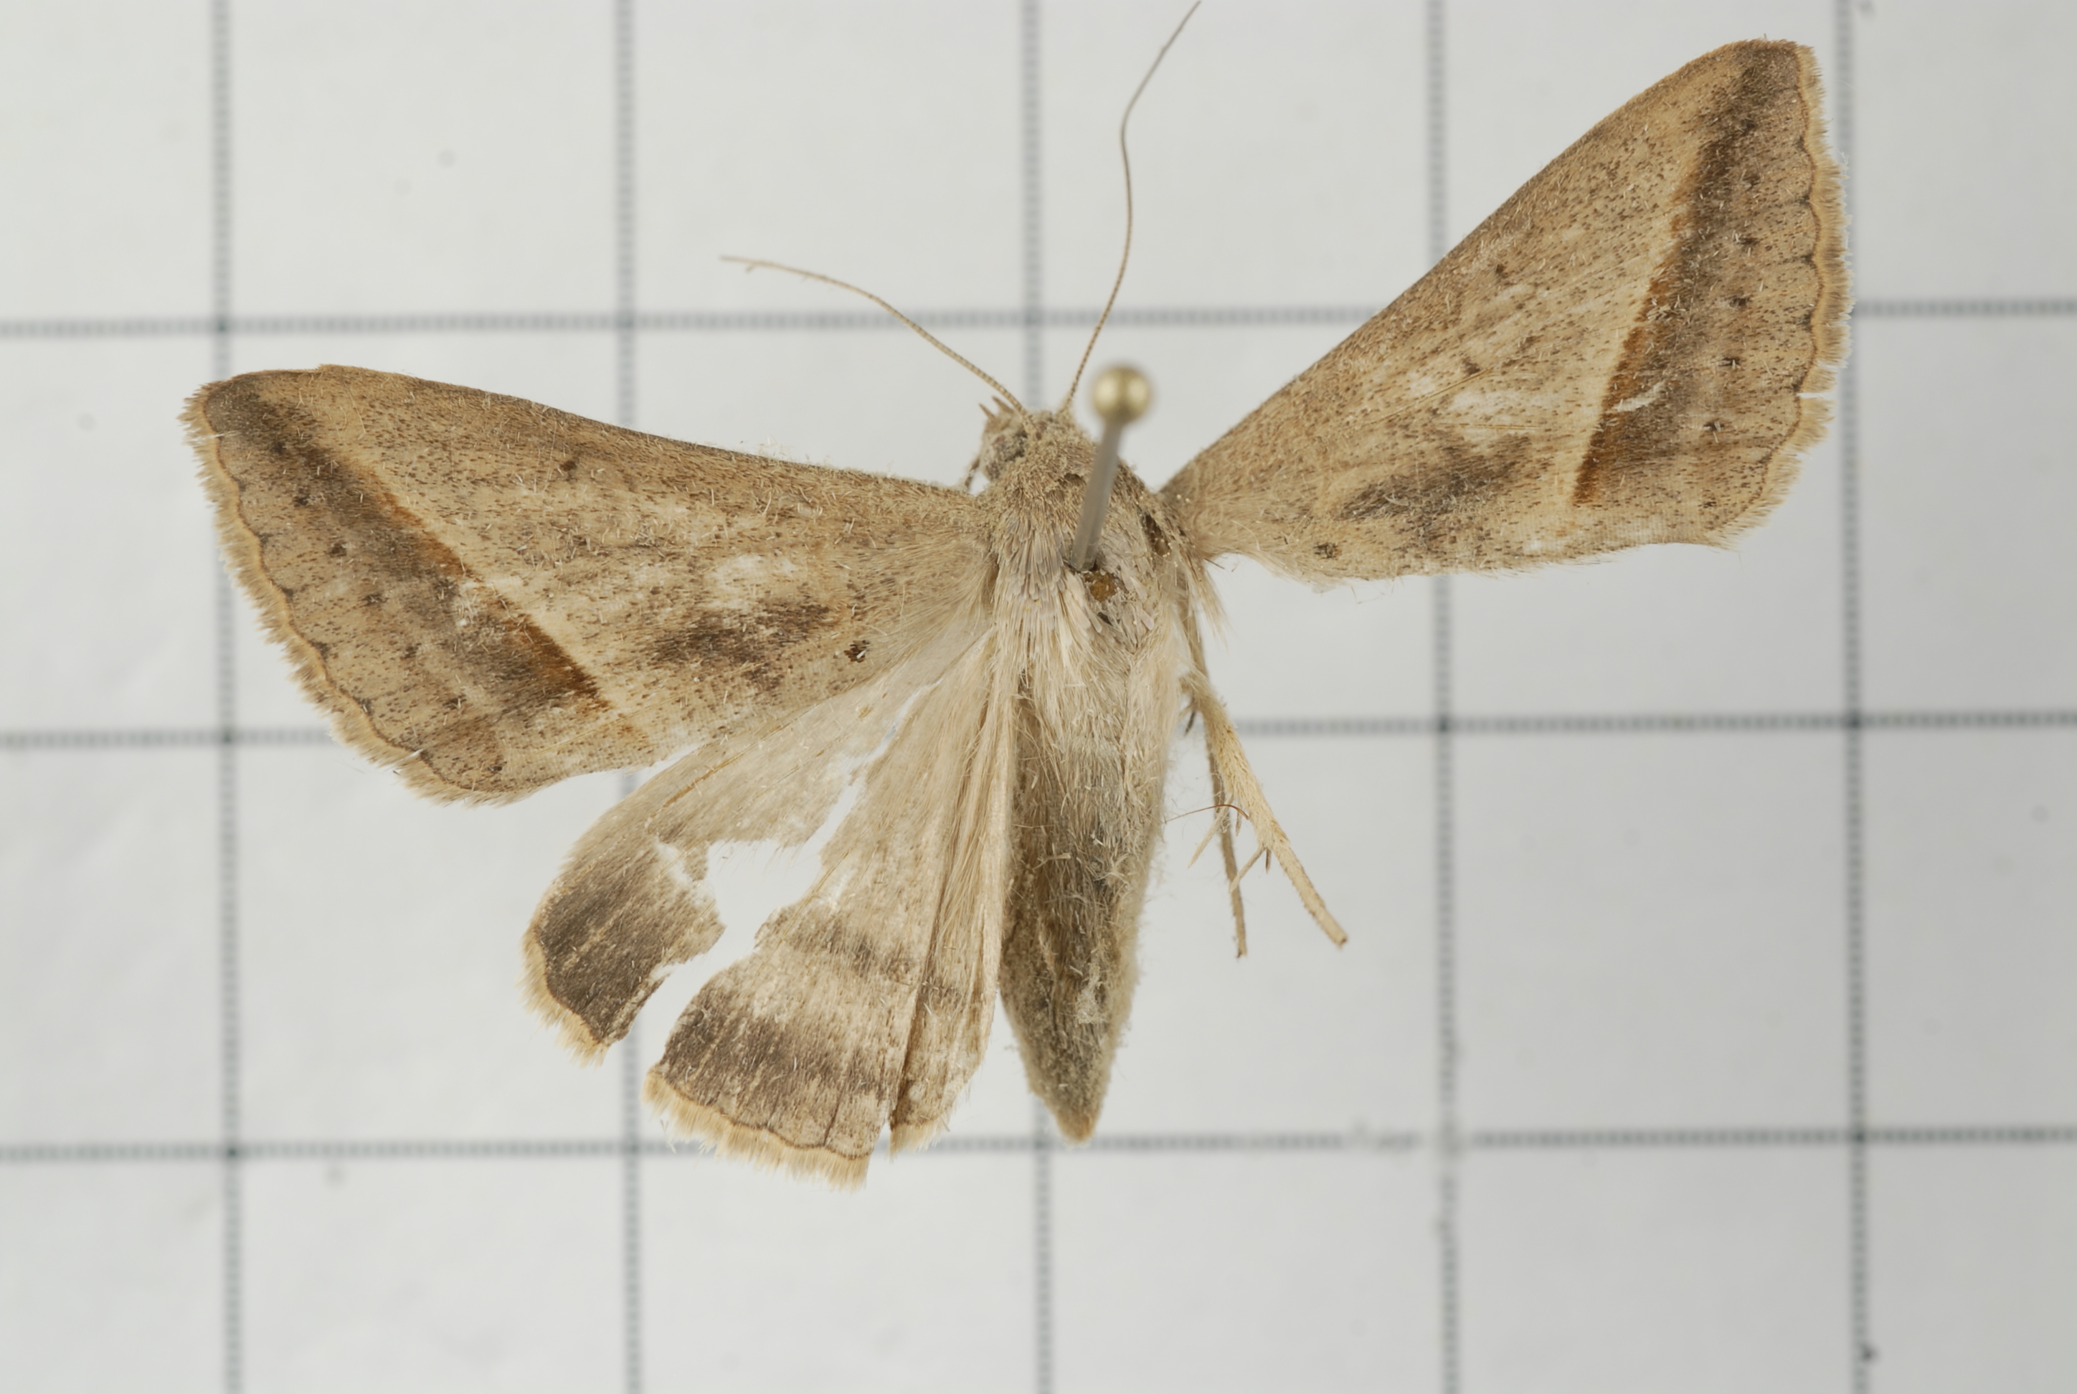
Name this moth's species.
Mocis frugalis
